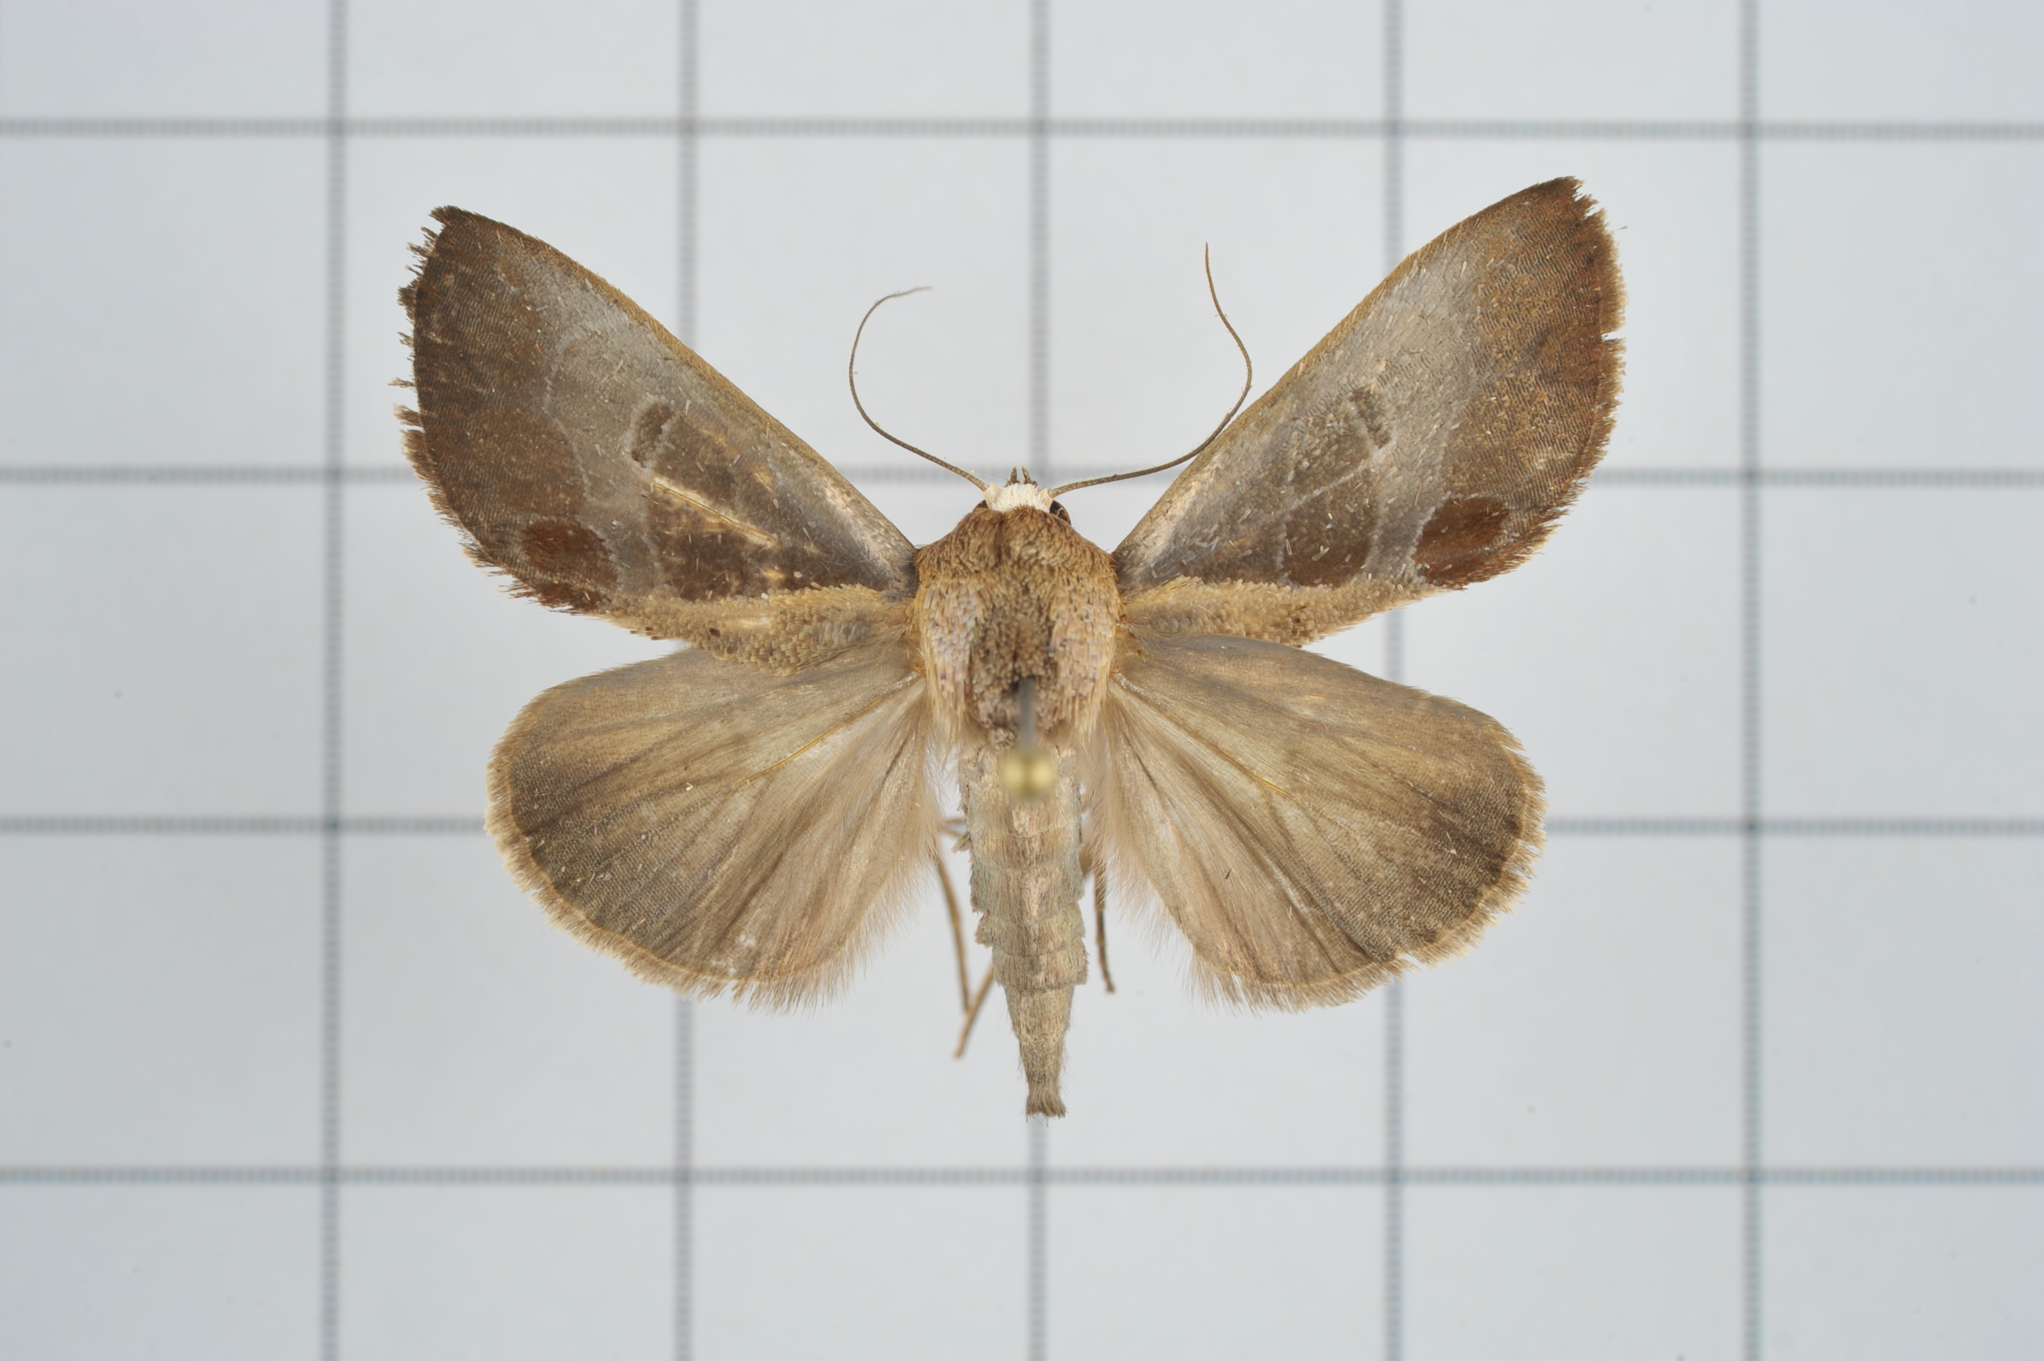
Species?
Westermannia elliptica elliptica
